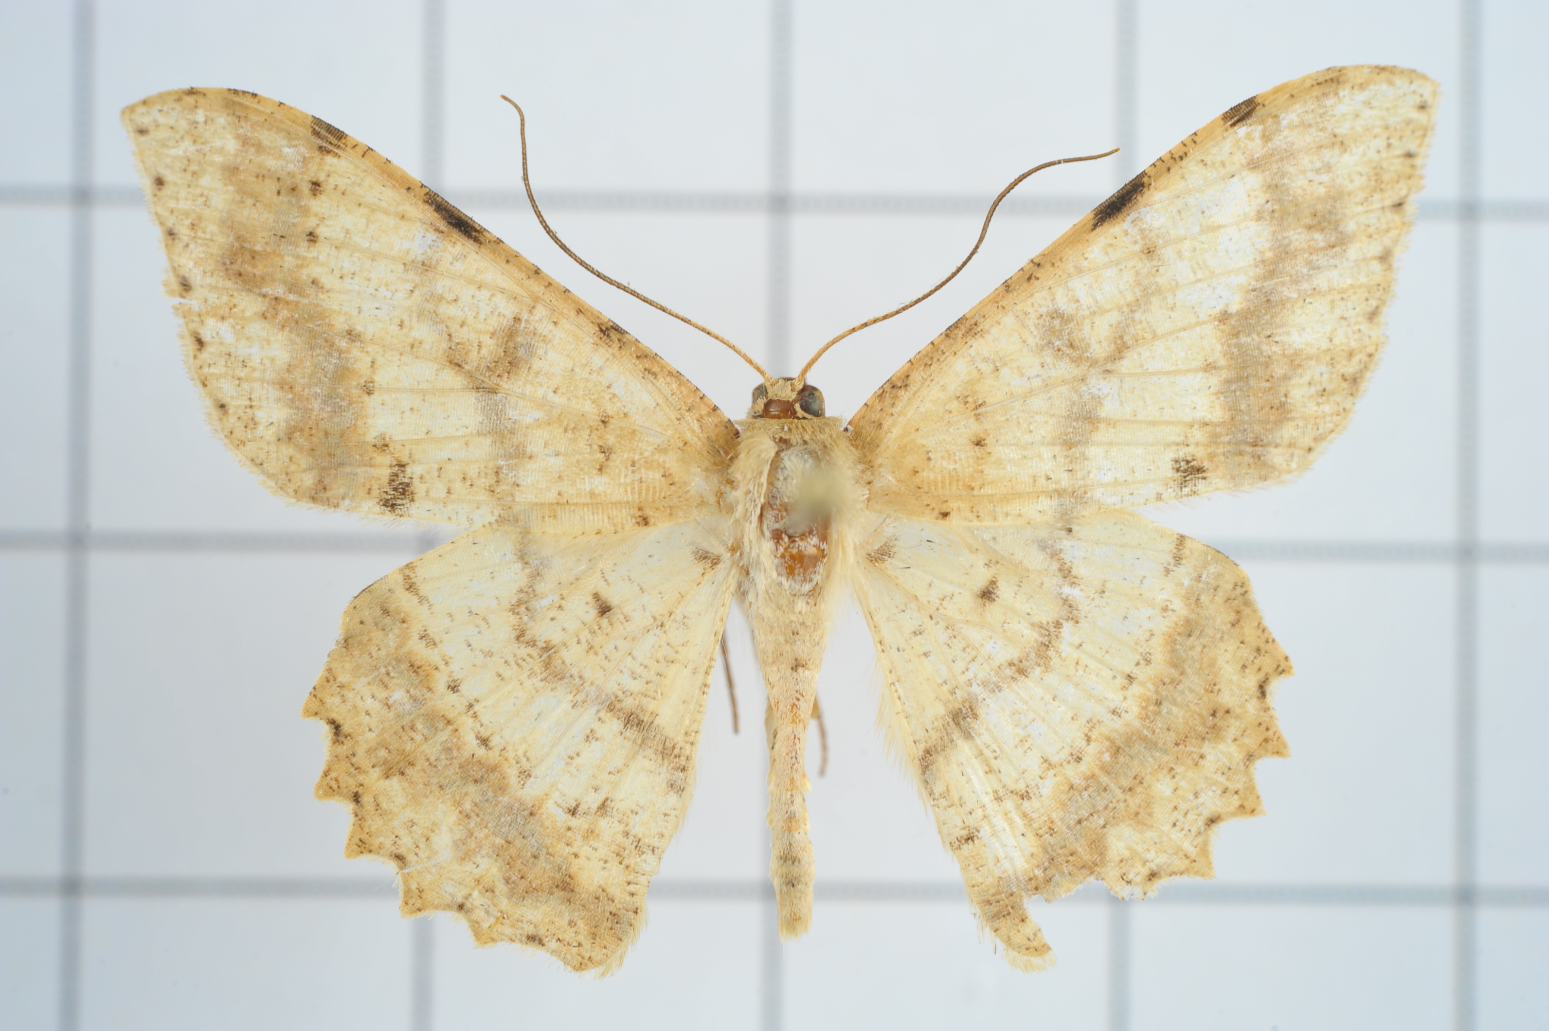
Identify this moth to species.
Luxiaria emphatica
